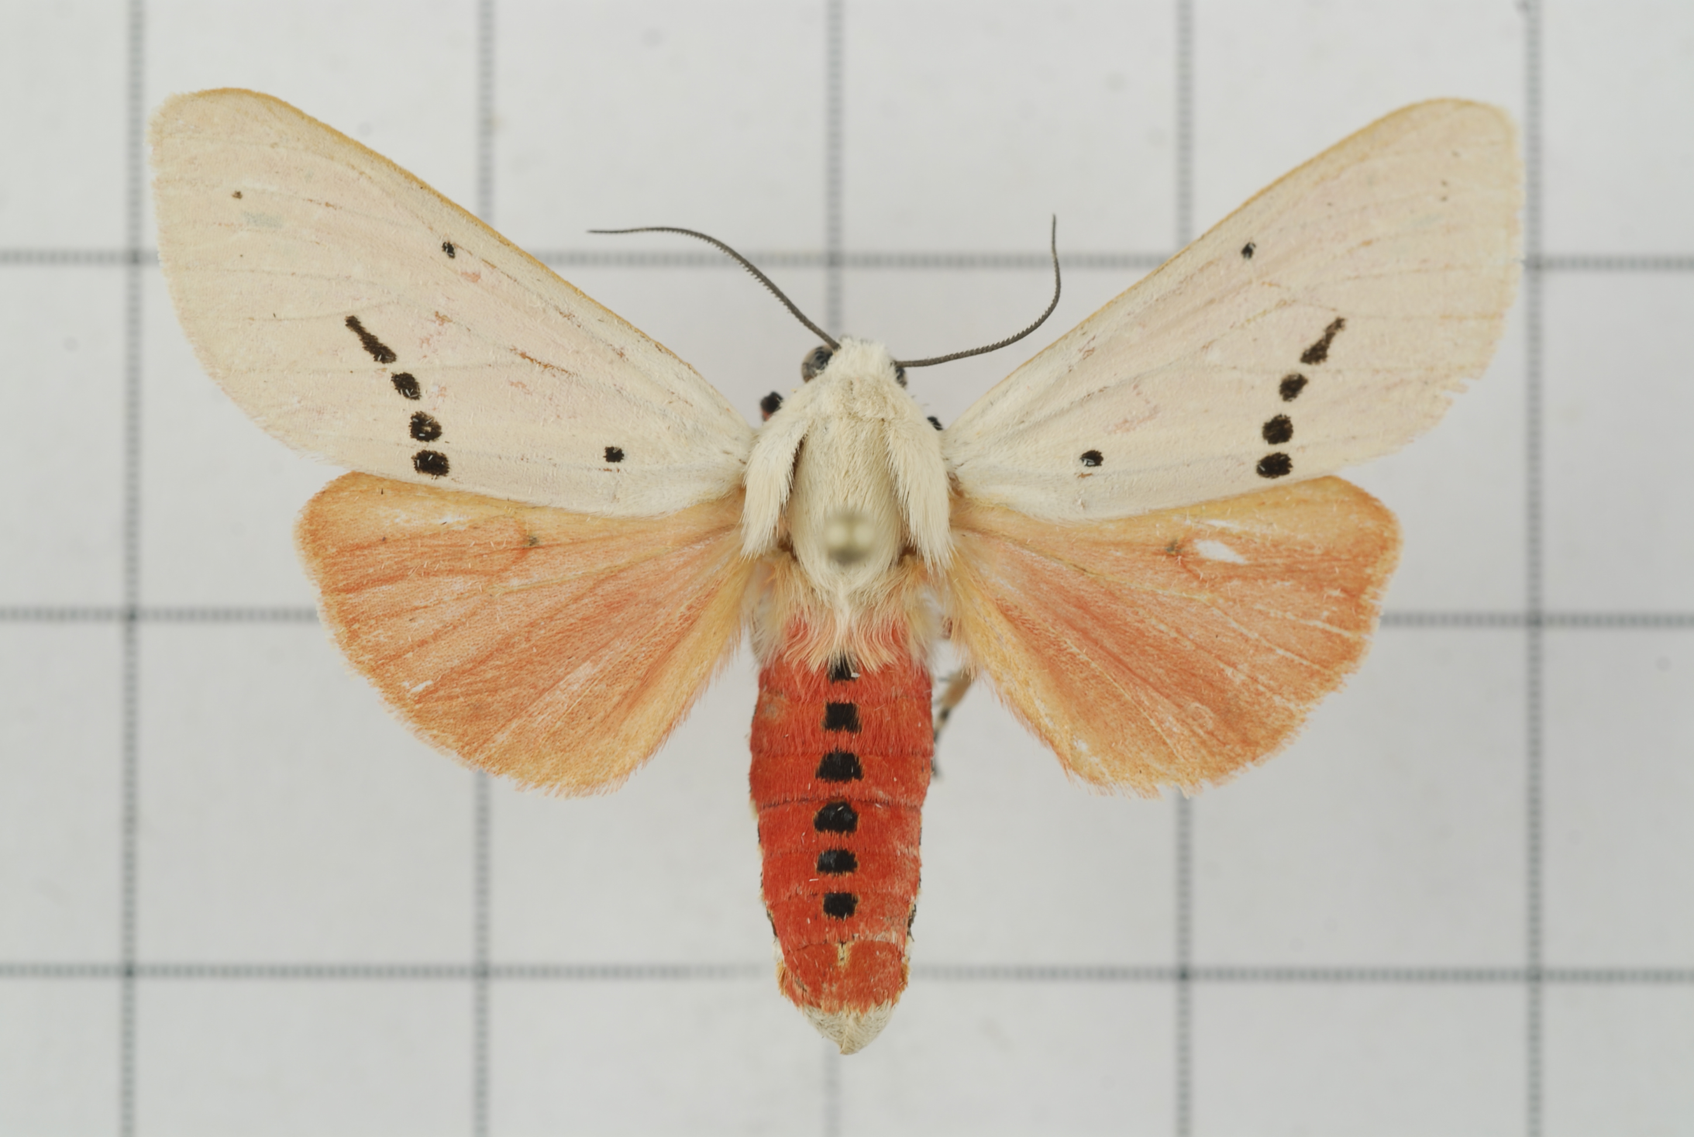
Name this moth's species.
Spilarctia subcarnea
